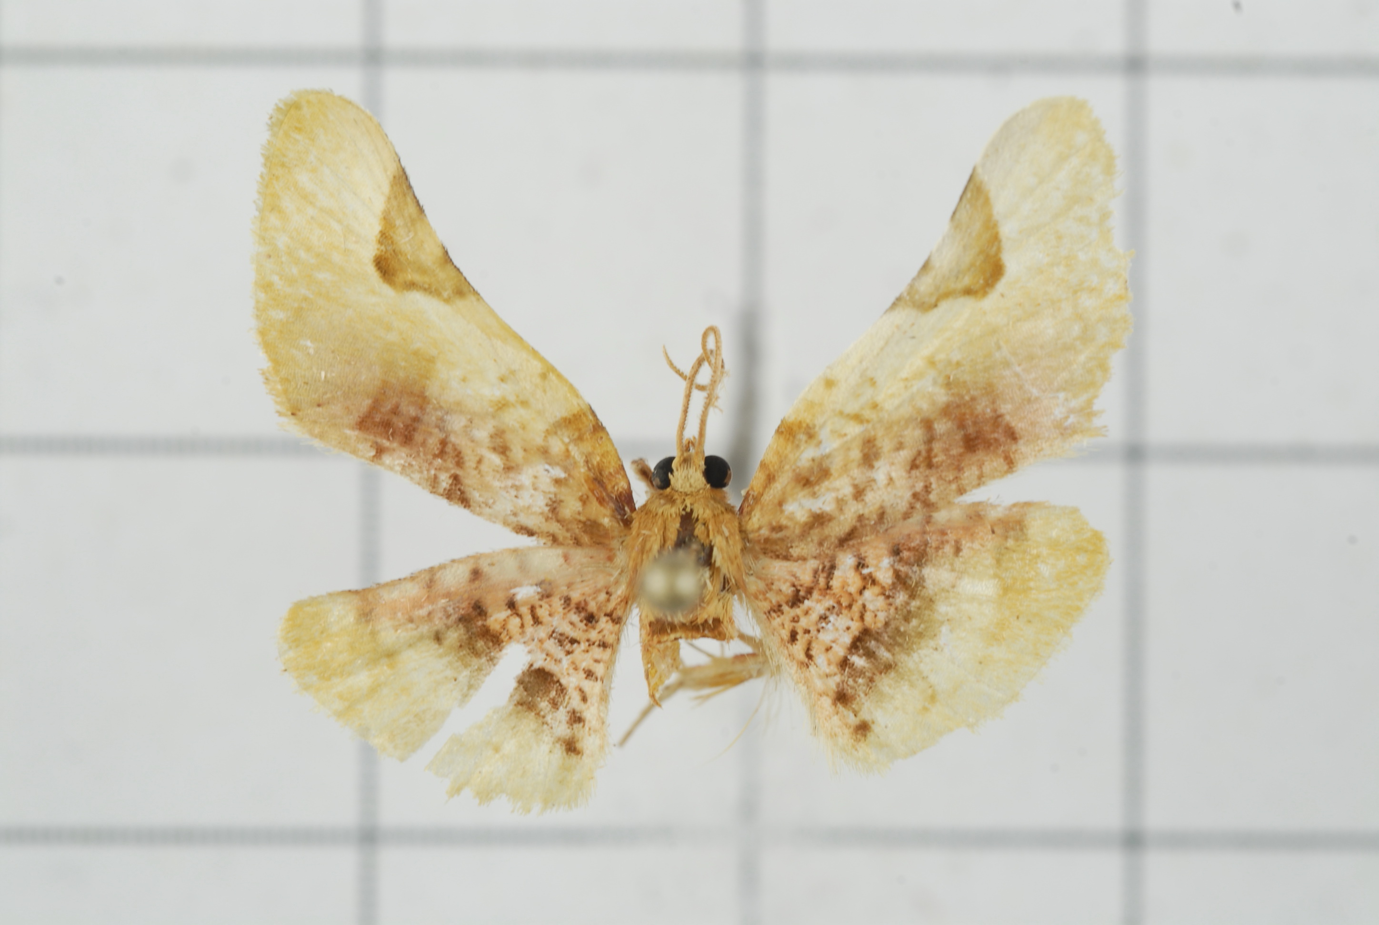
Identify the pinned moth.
Pyrinioides sinuosus
